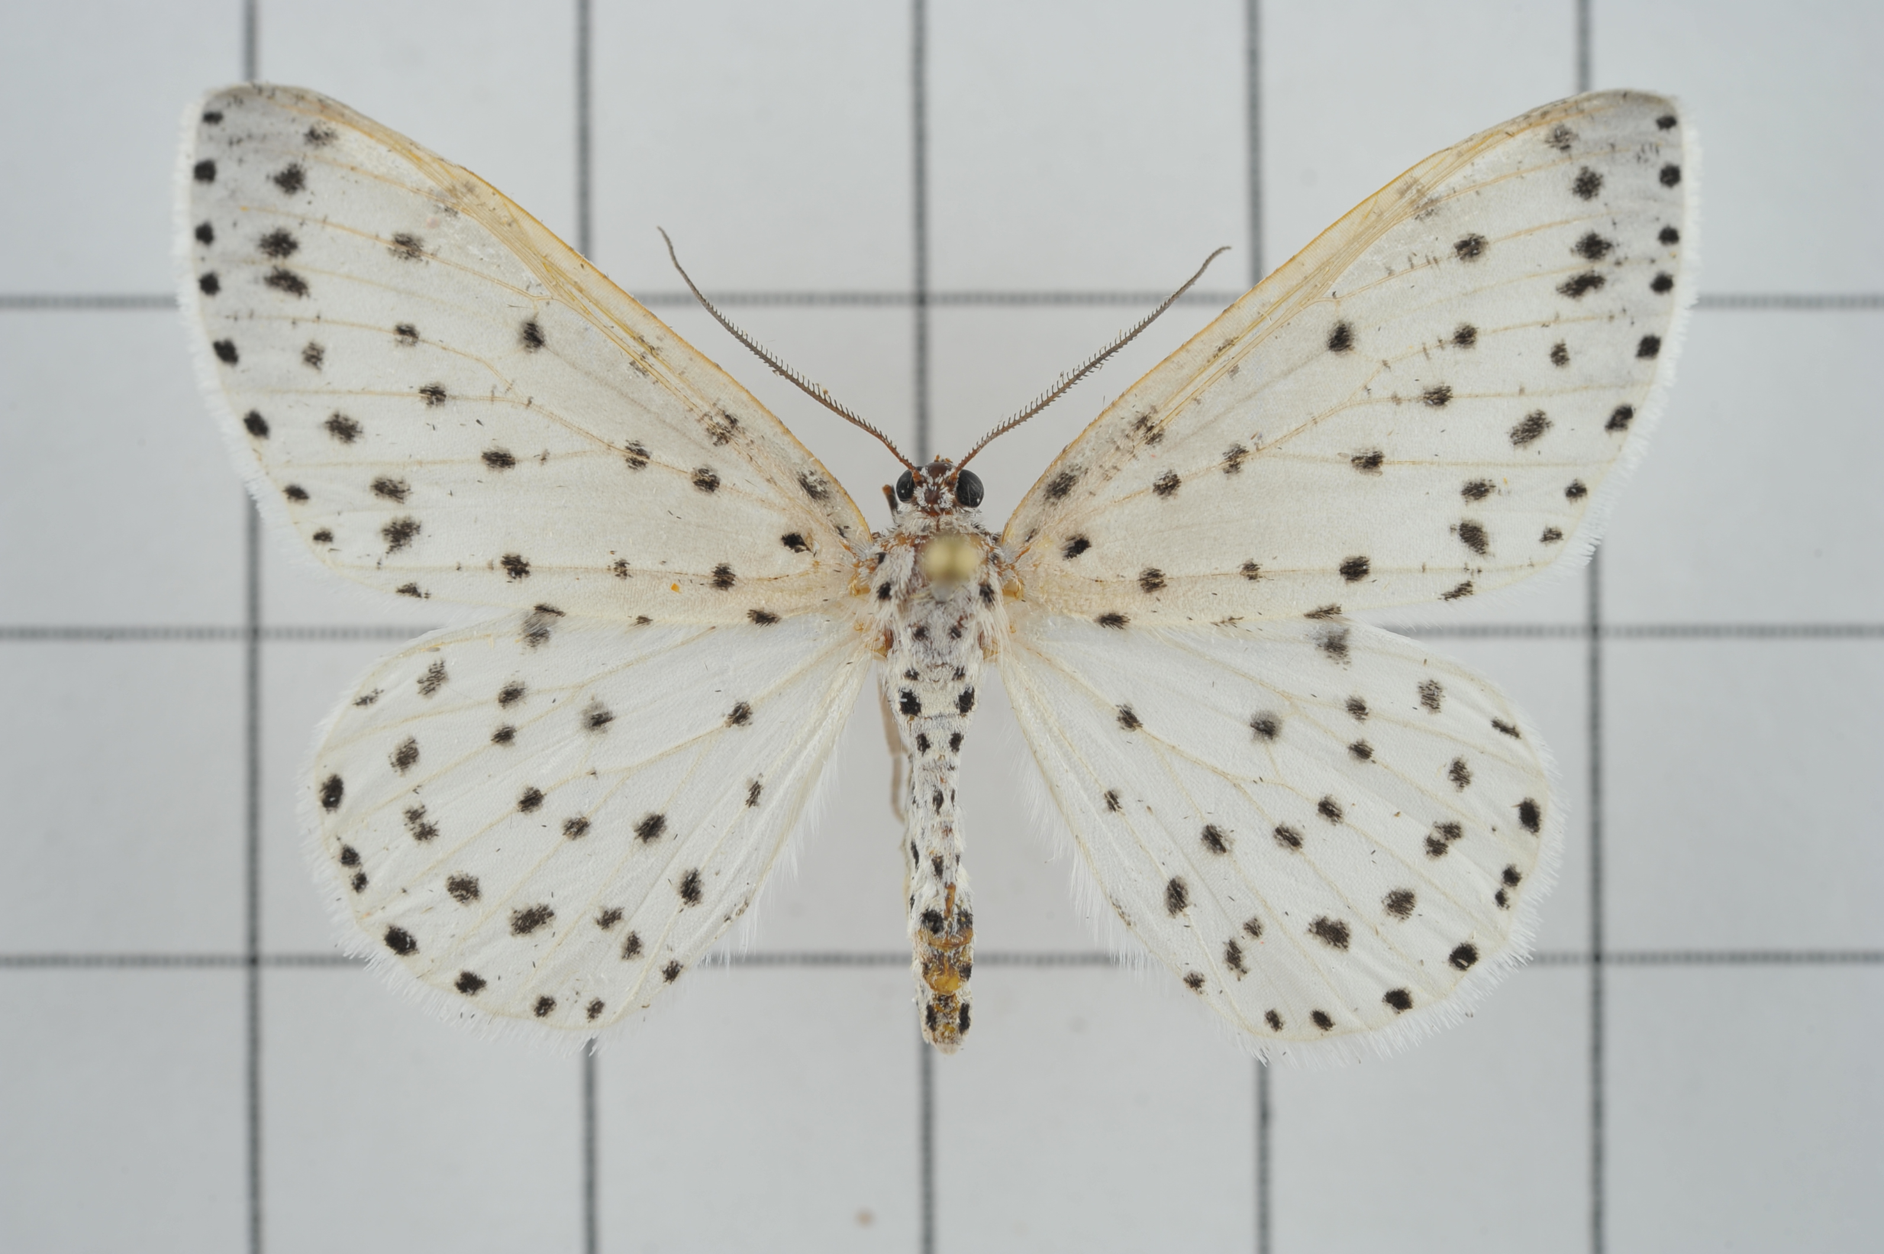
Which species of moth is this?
Xenoplia trivialis
